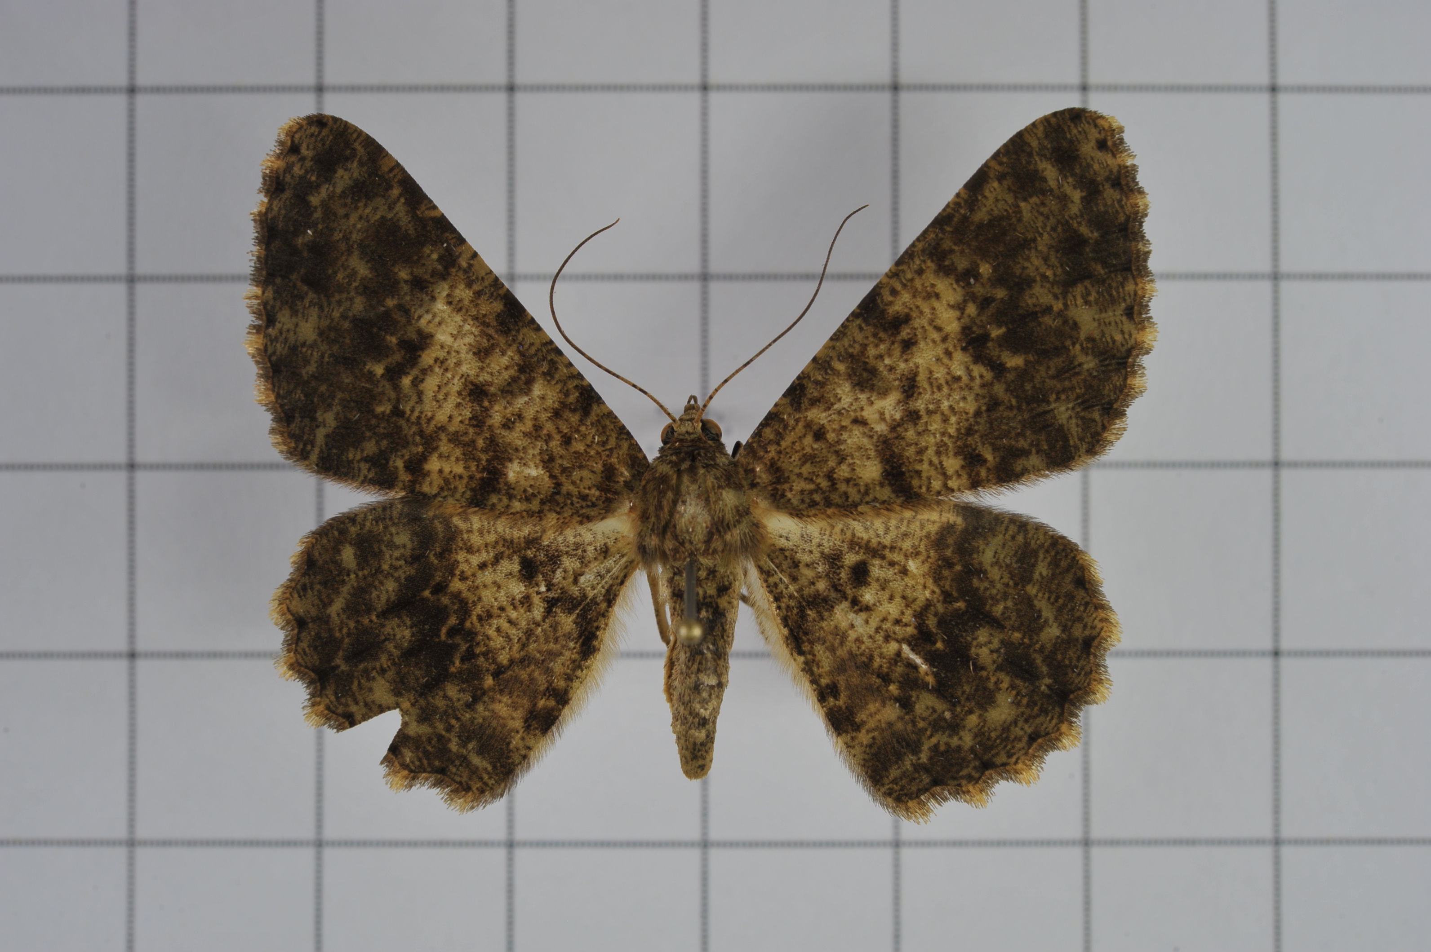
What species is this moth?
Racotis boarmiaria
